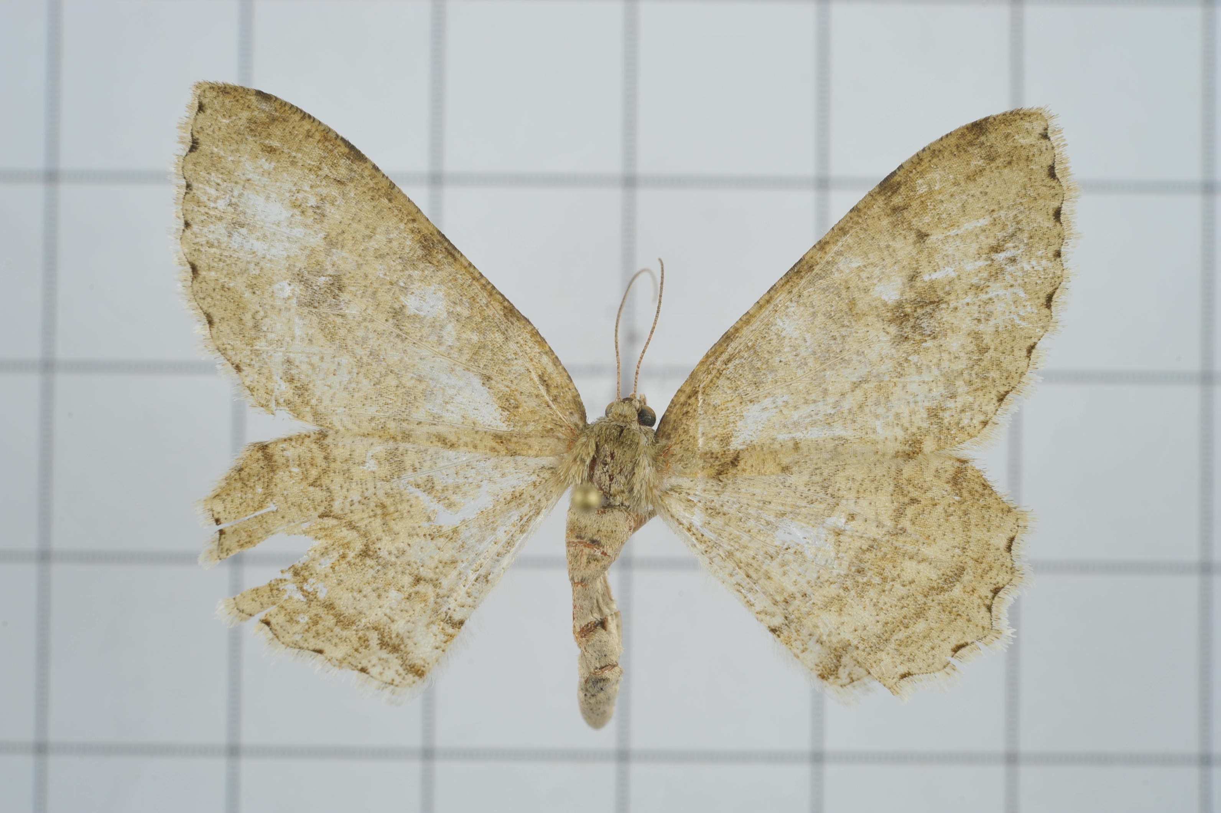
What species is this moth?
Ectropis excellens
